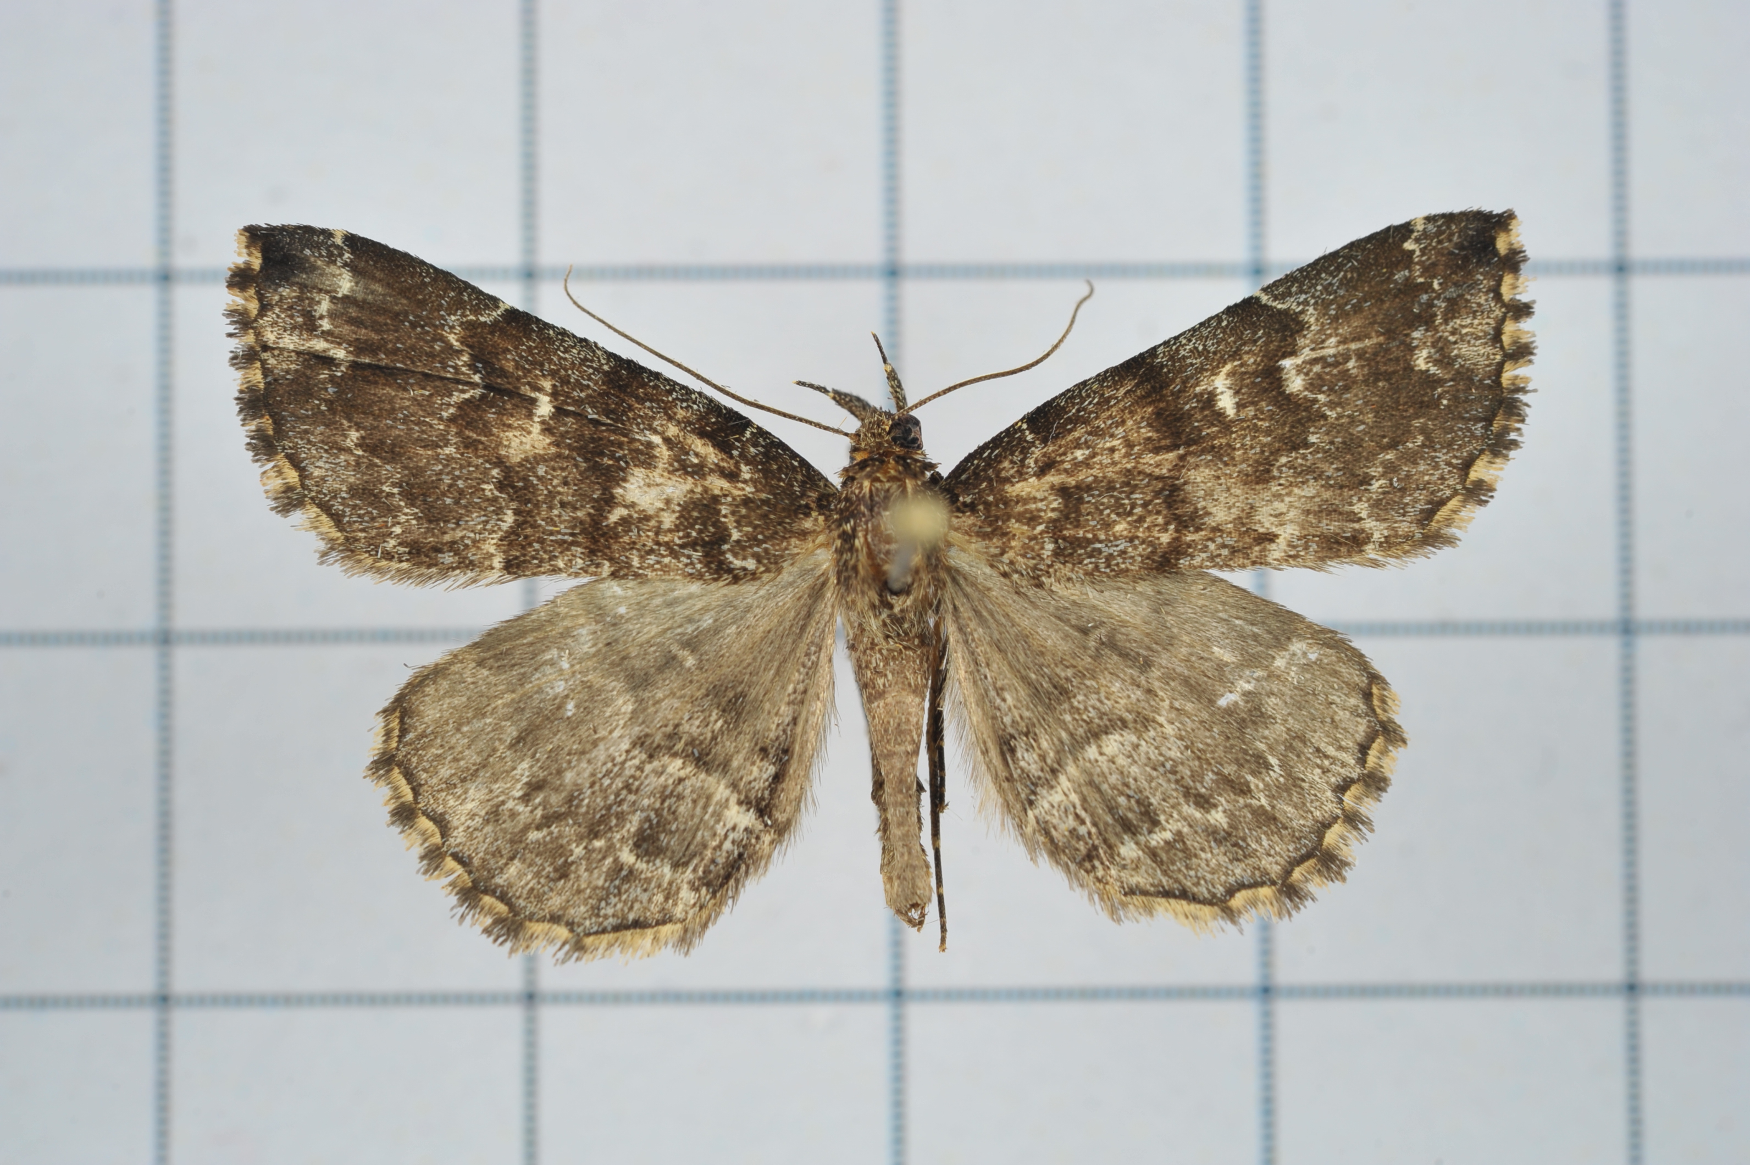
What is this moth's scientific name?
Adrapsa rivulata
